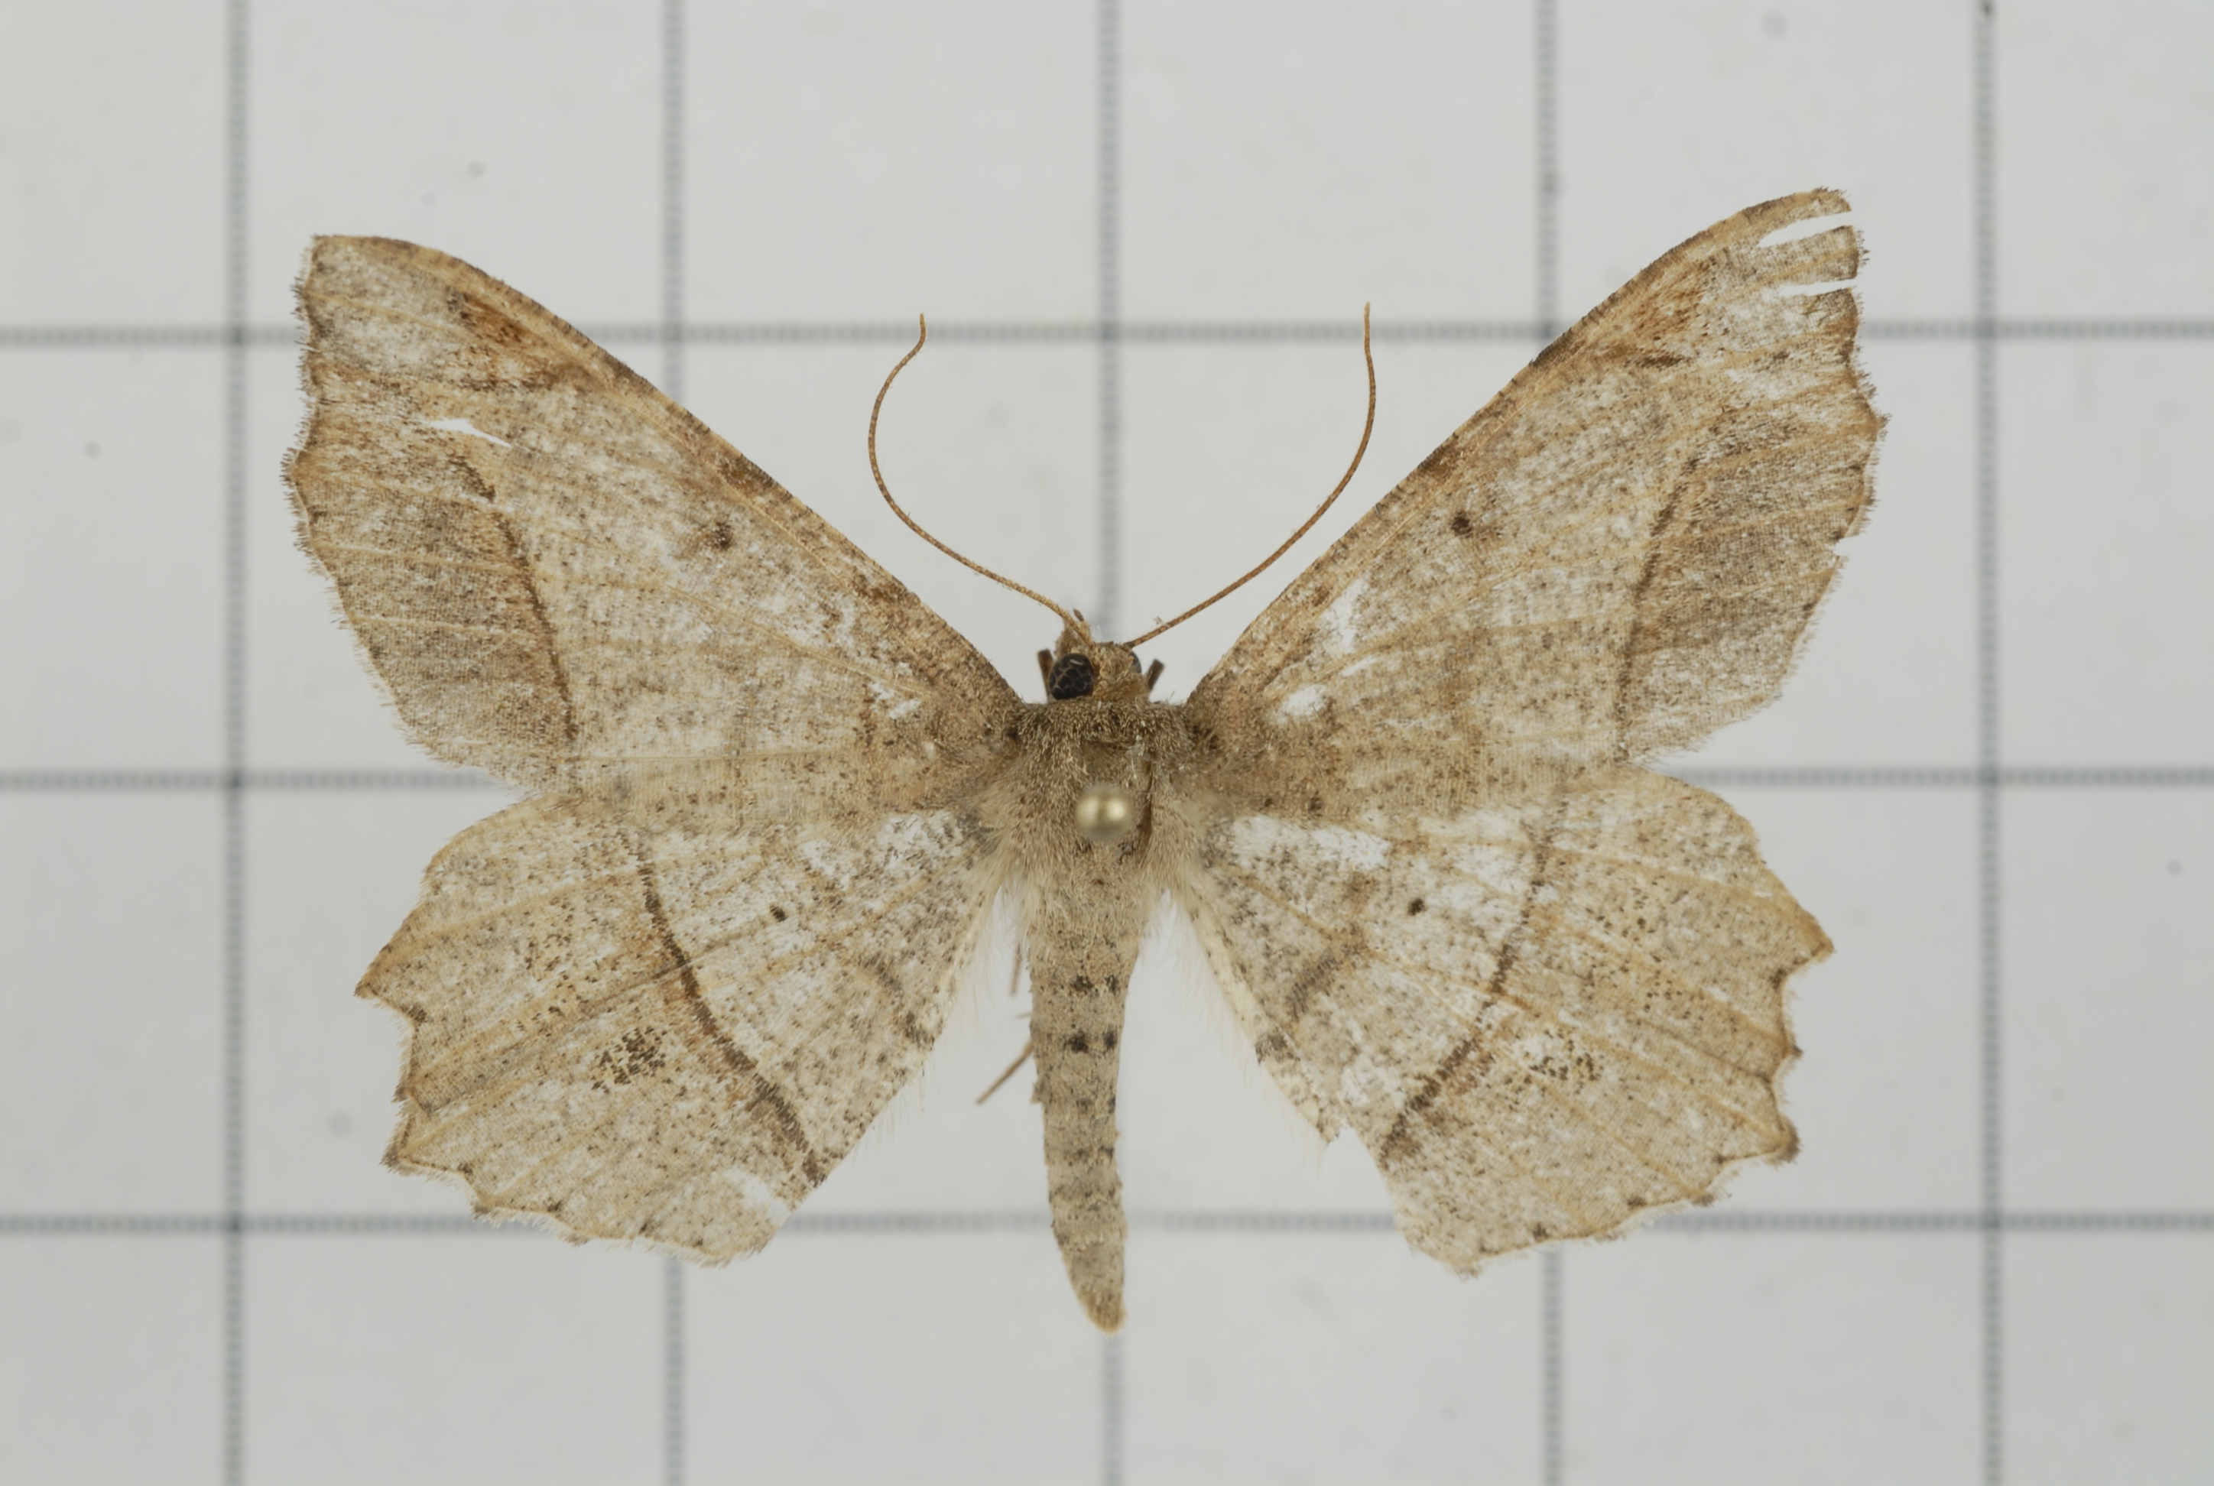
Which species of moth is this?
Chiasmia monticolaria notia
